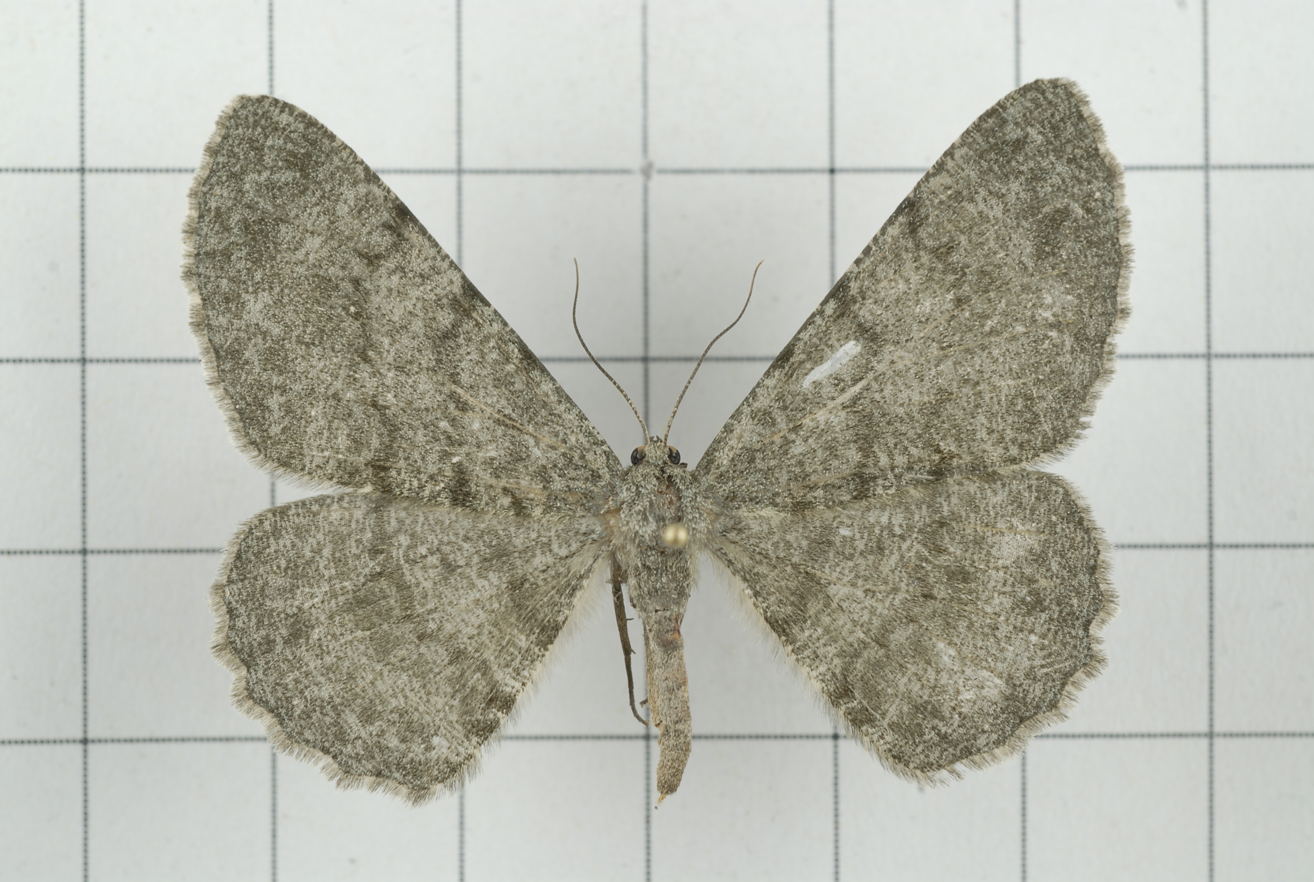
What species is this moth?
Hypomecis monotona
